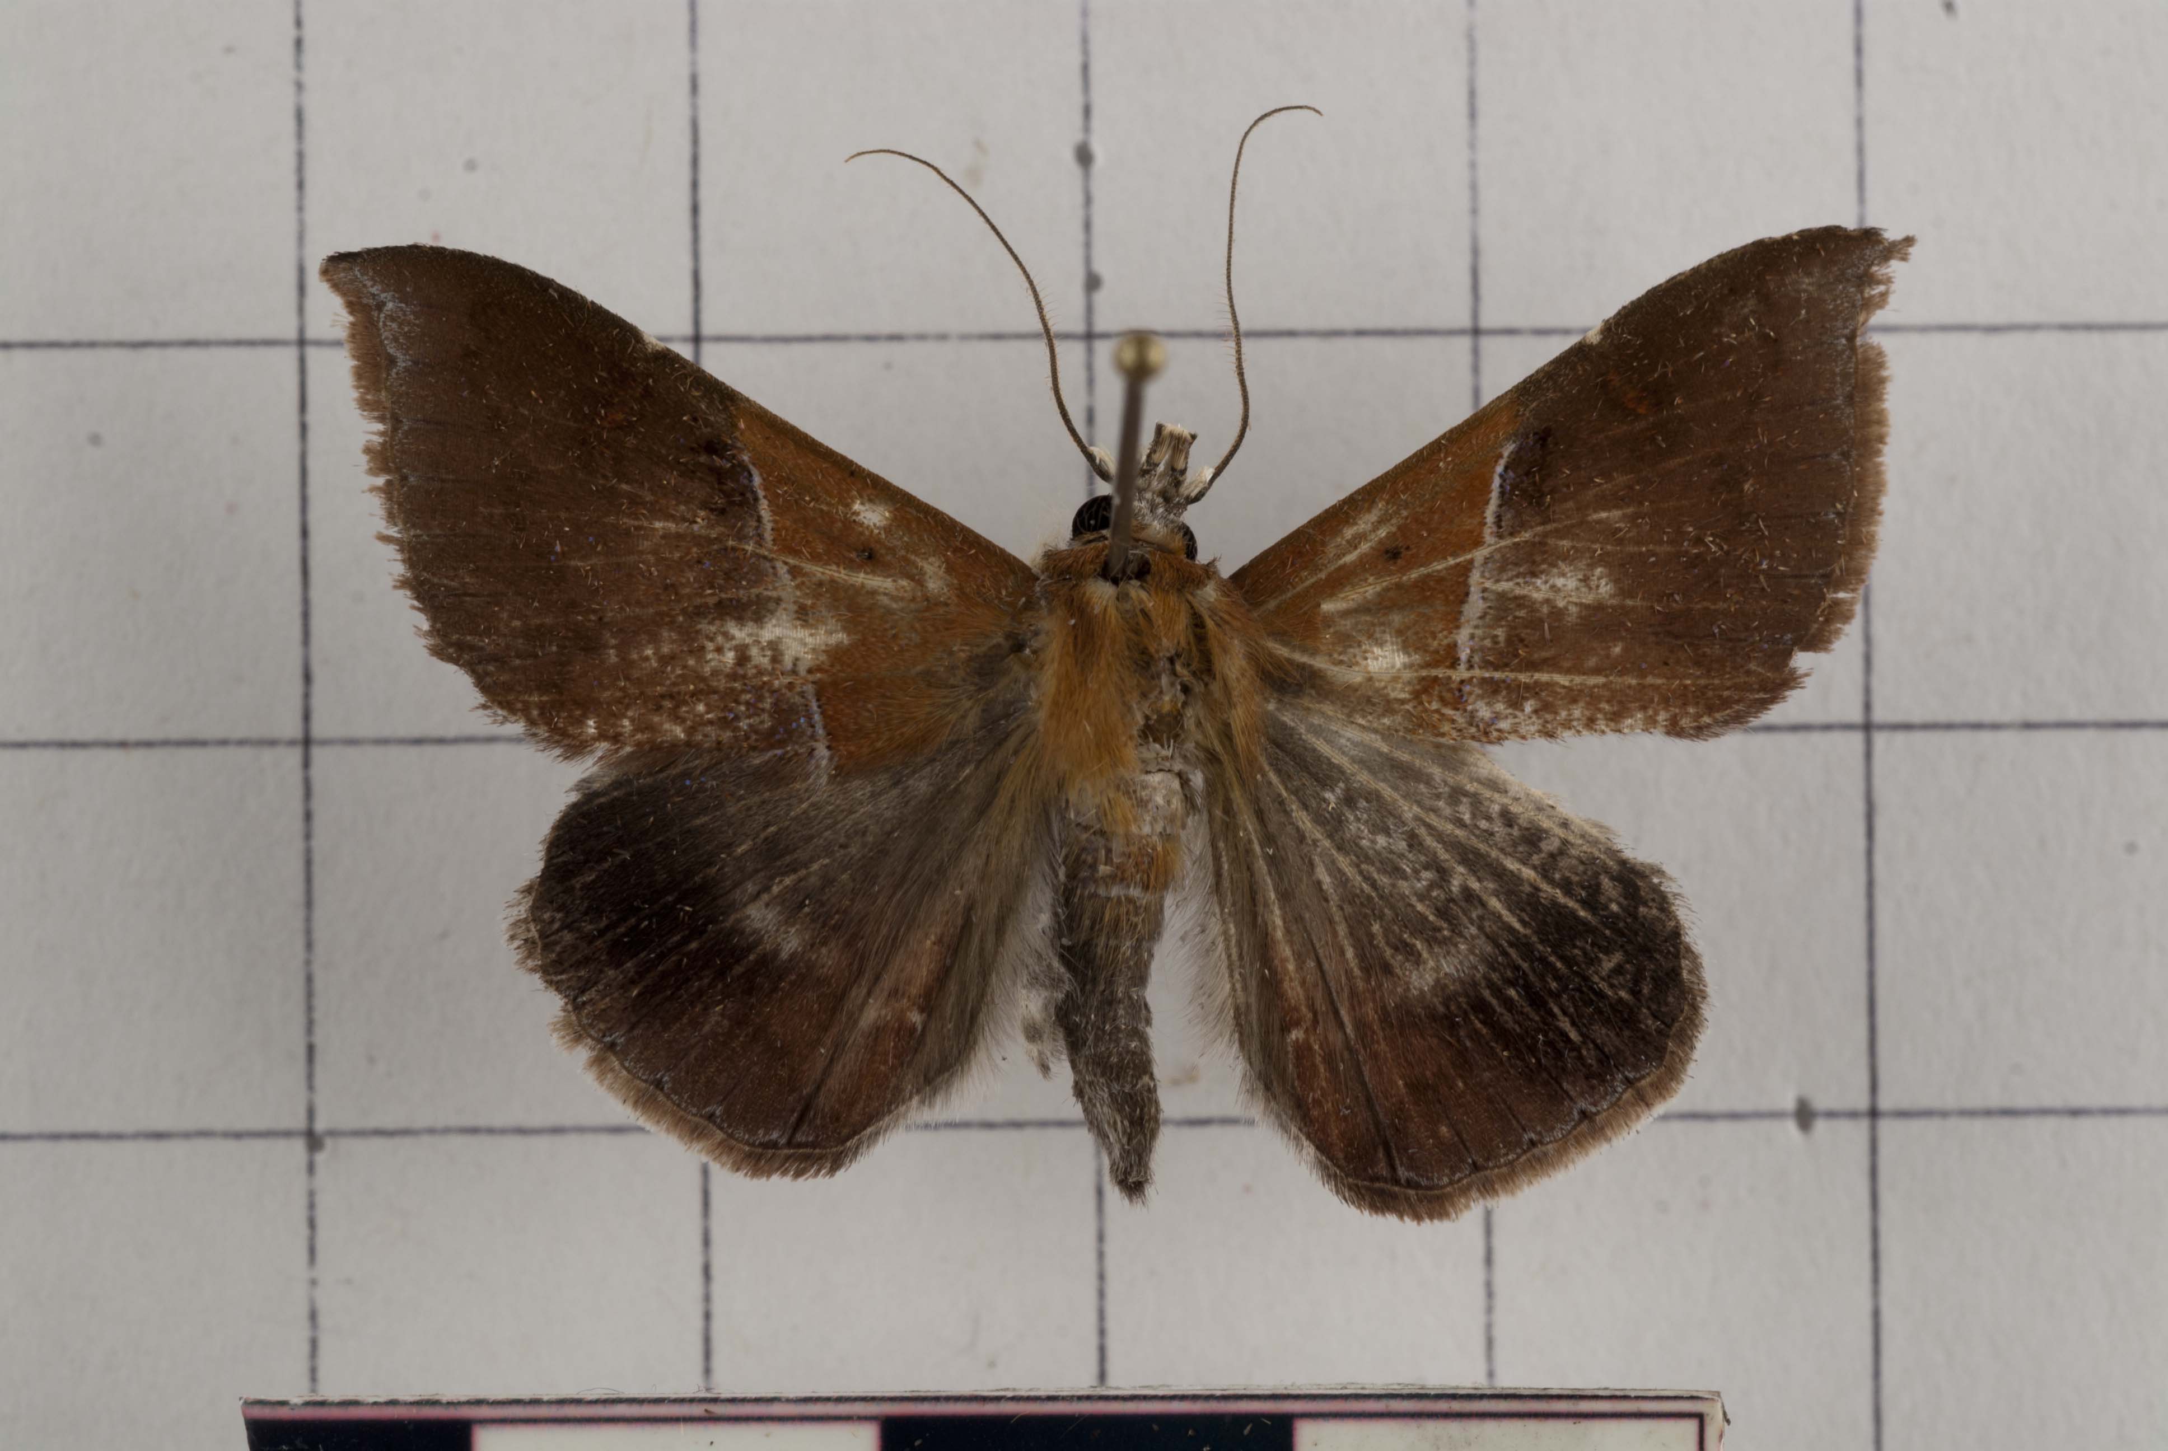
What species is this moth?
Sympis rufibasis
